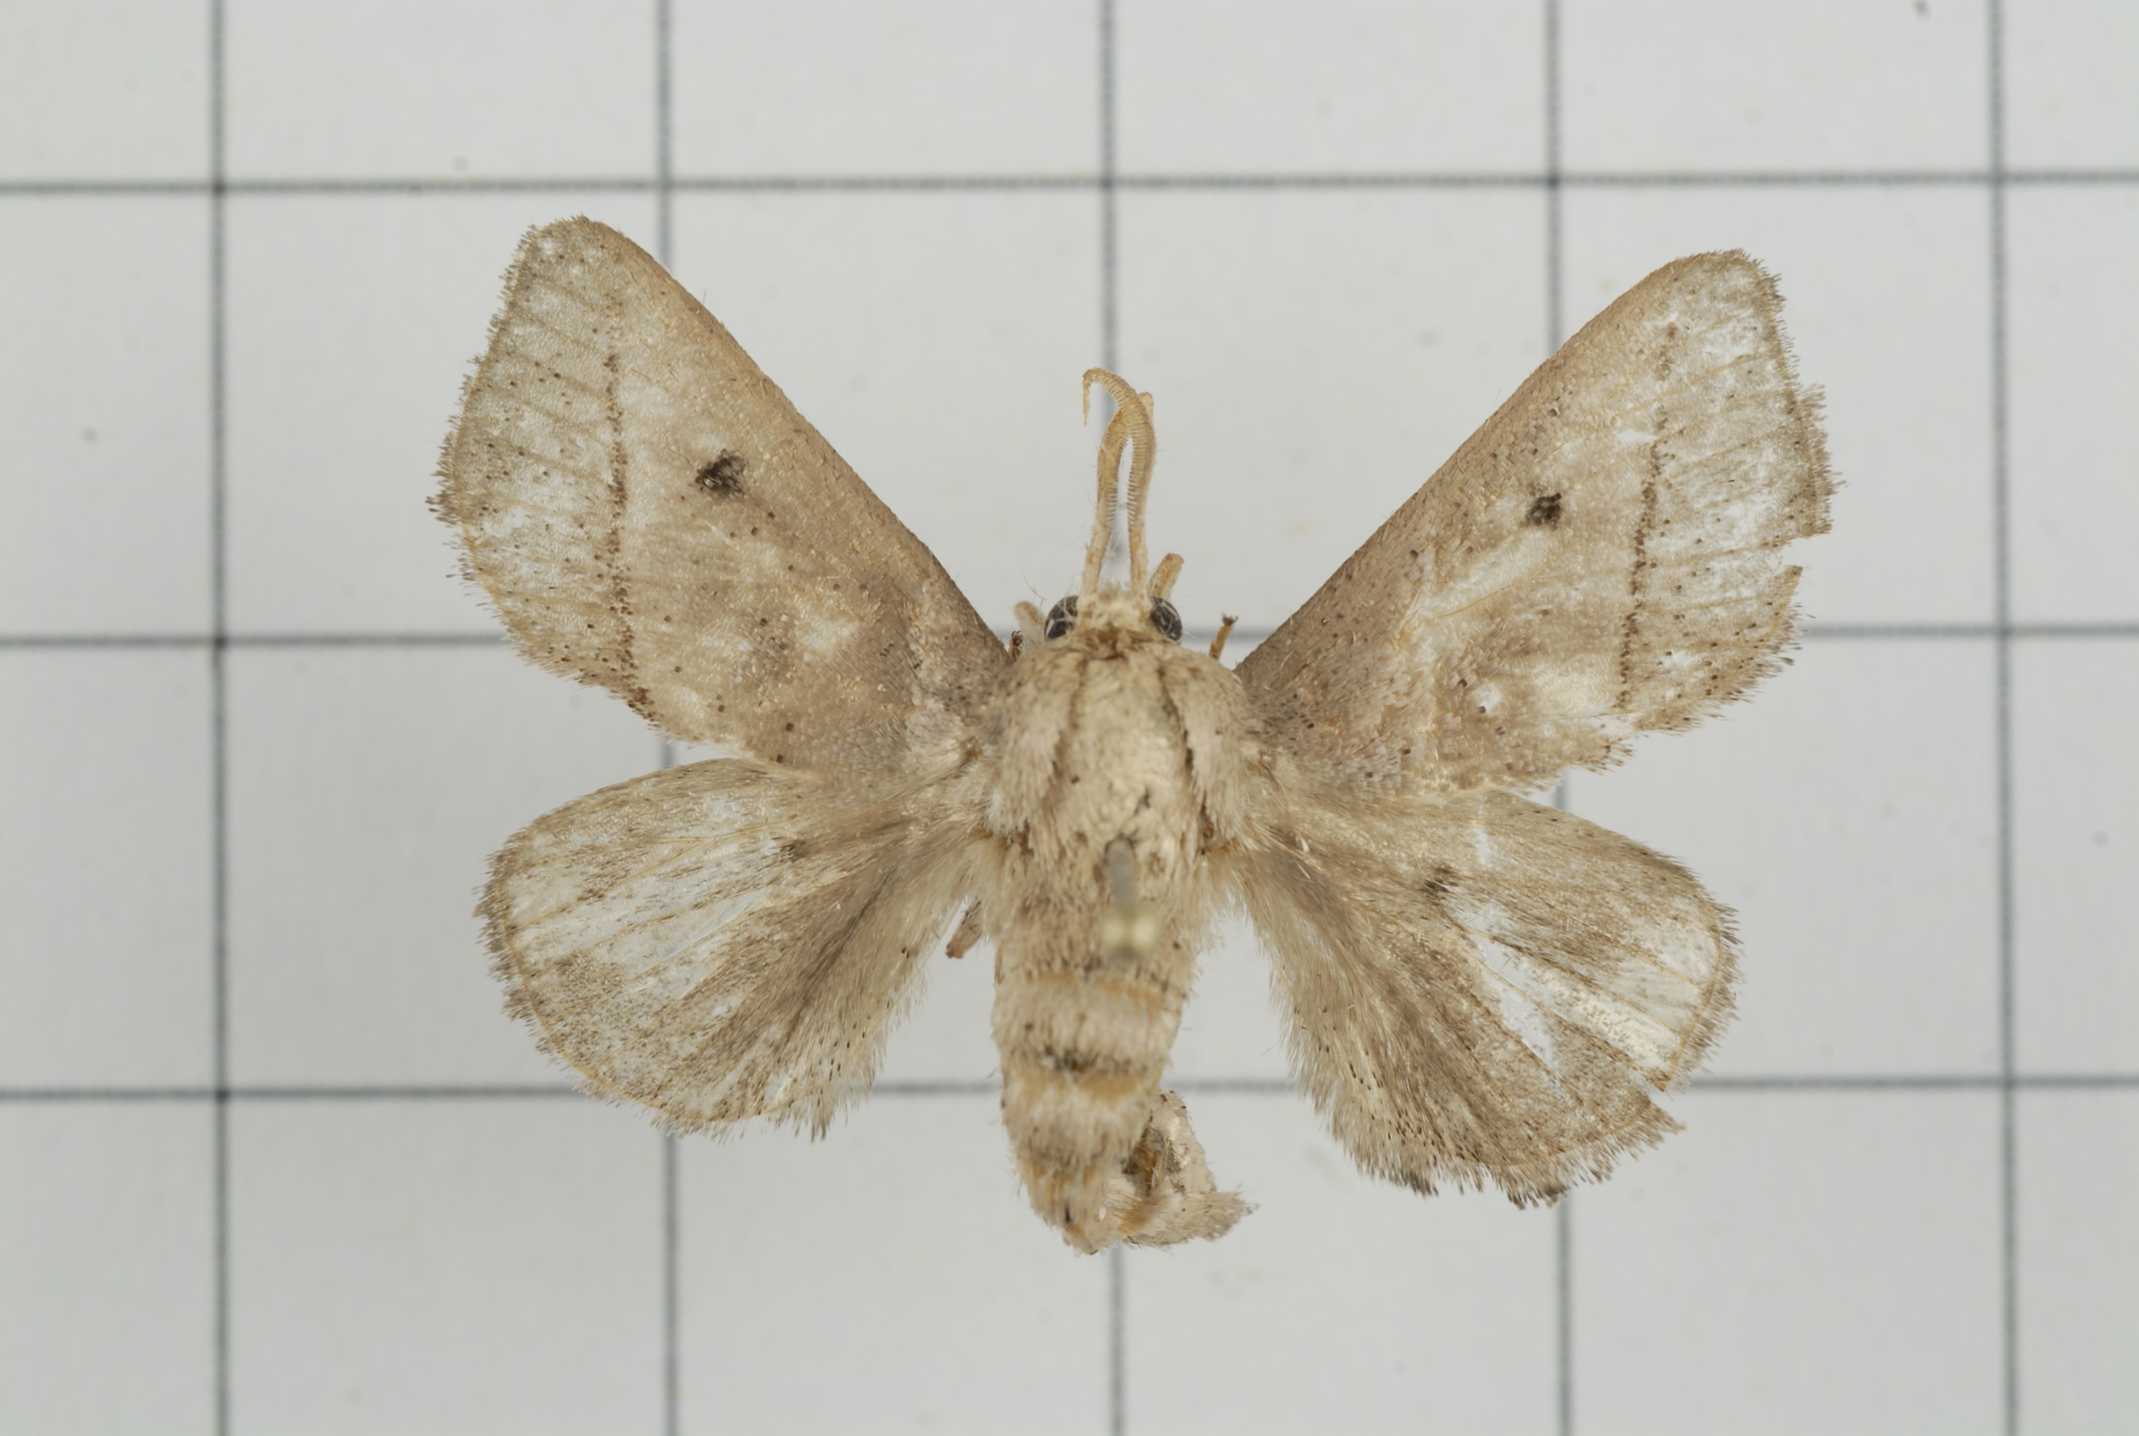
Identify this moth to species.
Thosea sinensis
